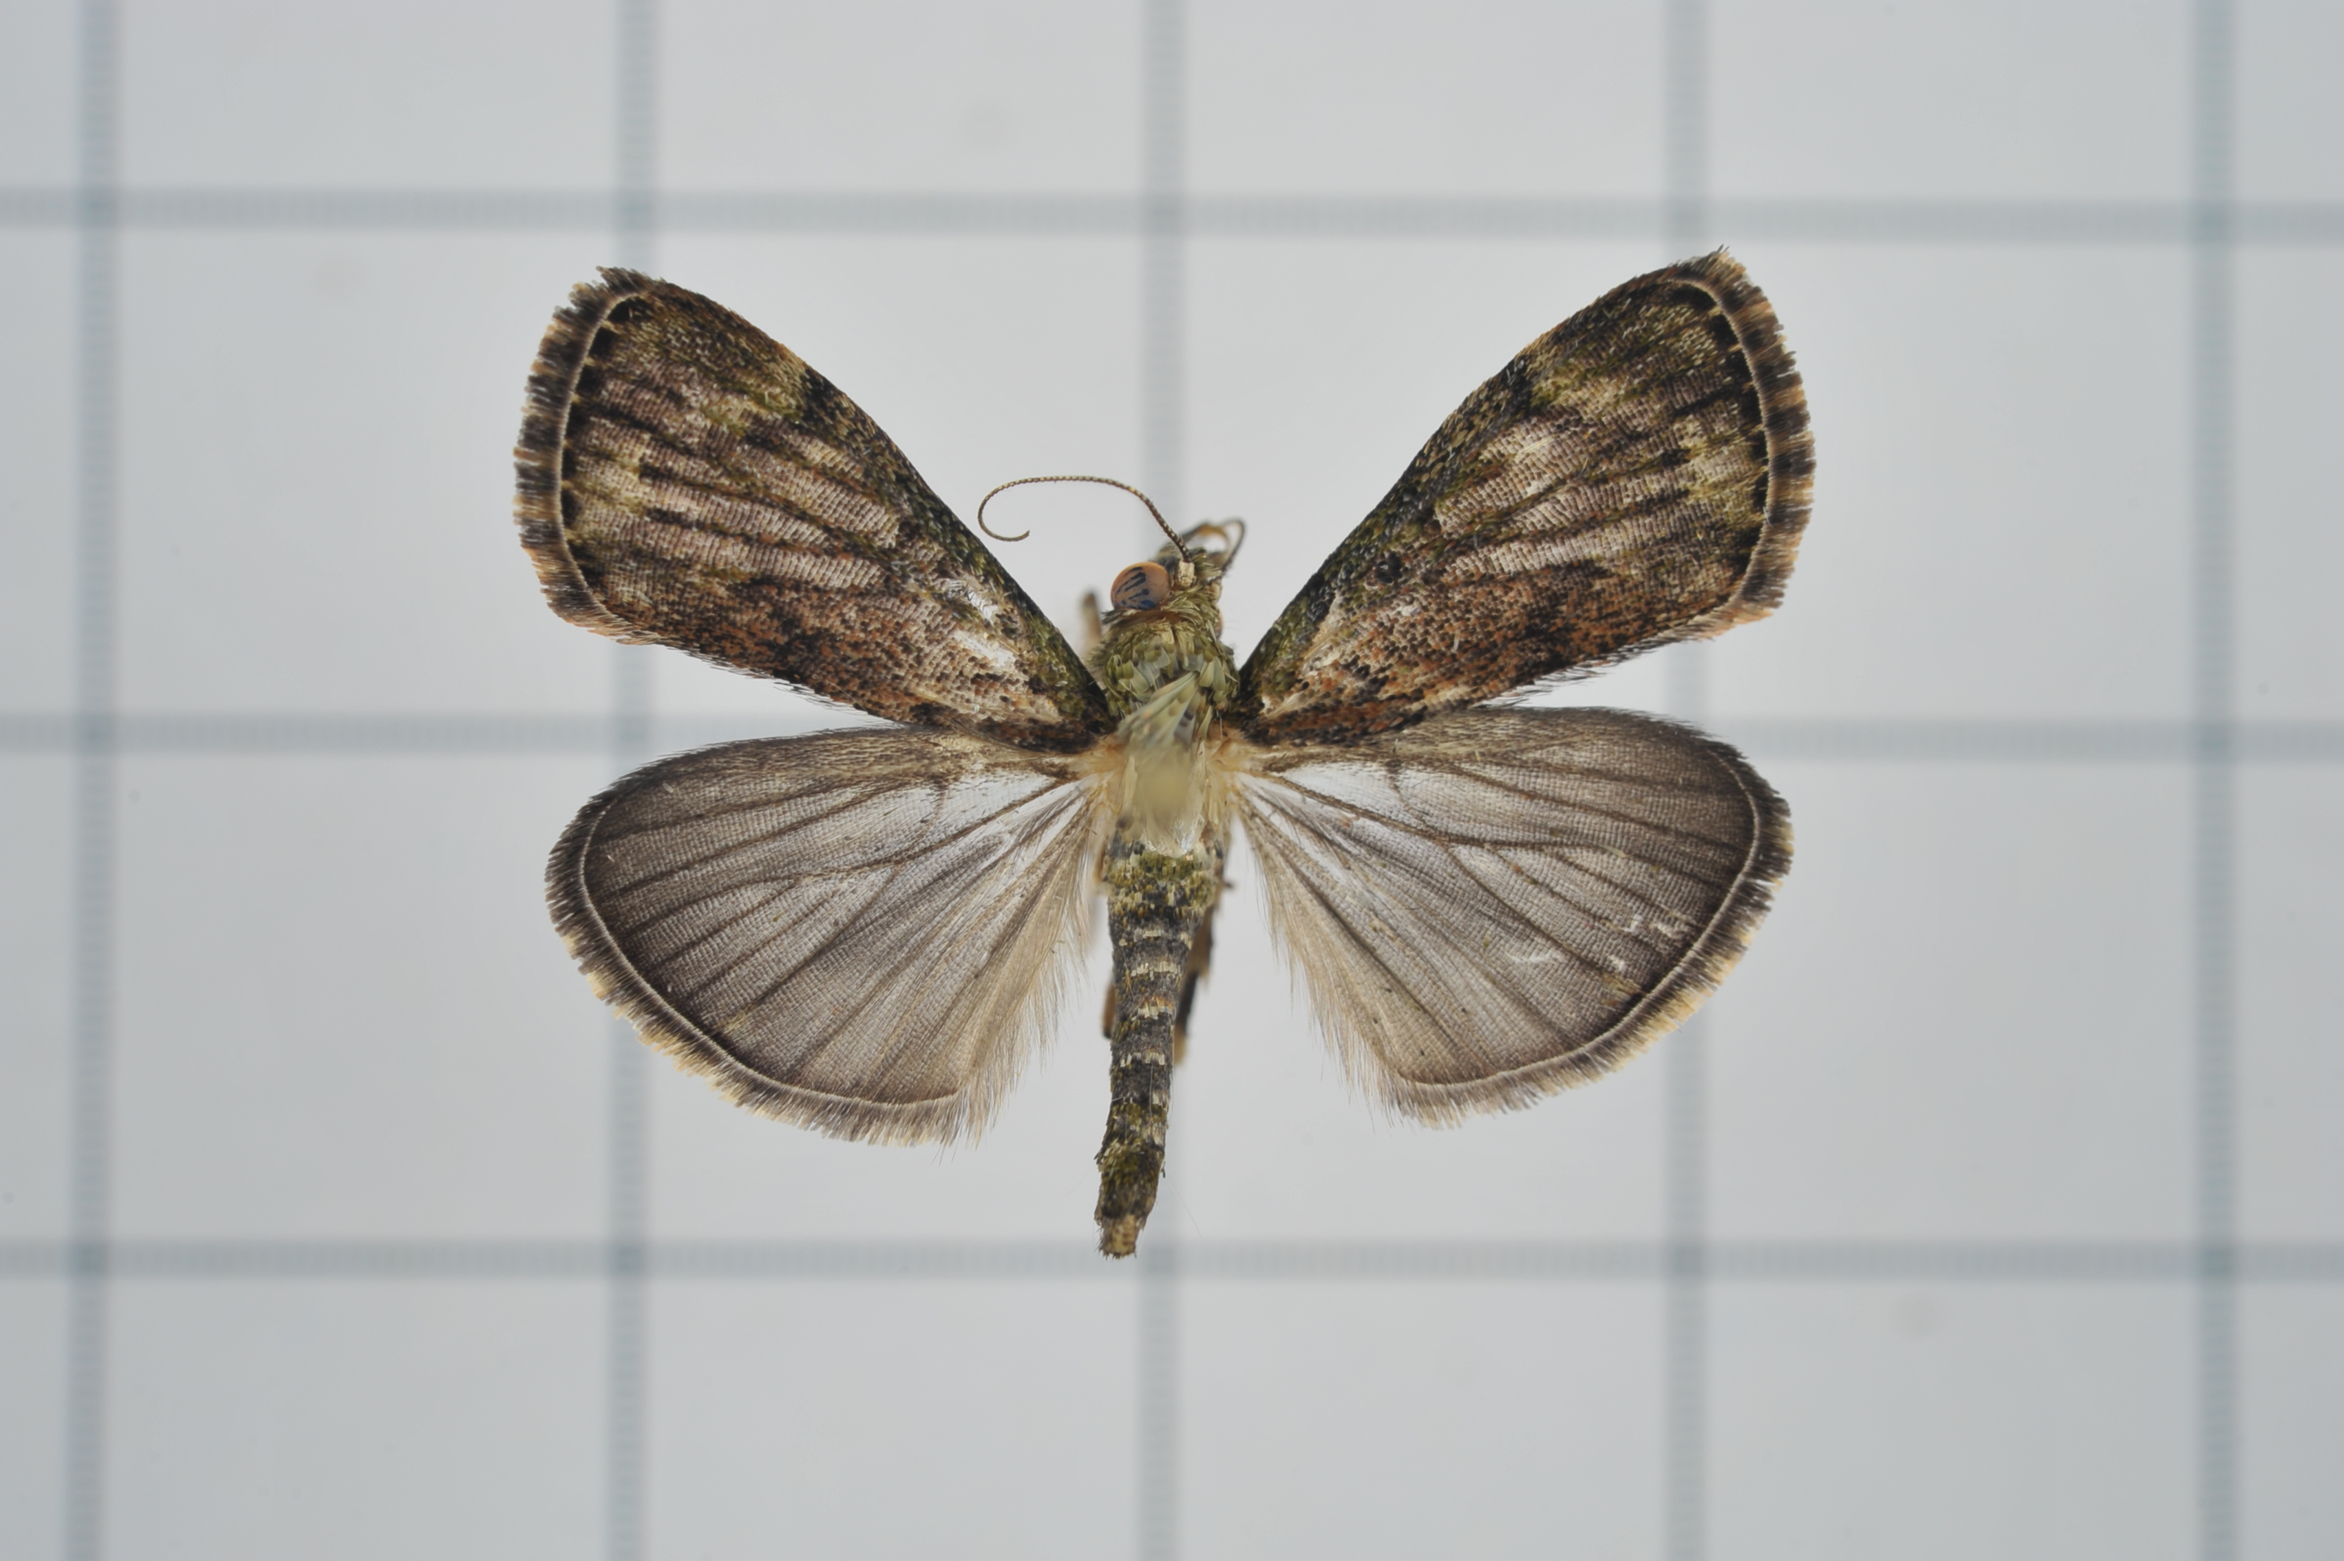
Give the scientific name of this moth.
Lamida obscura
